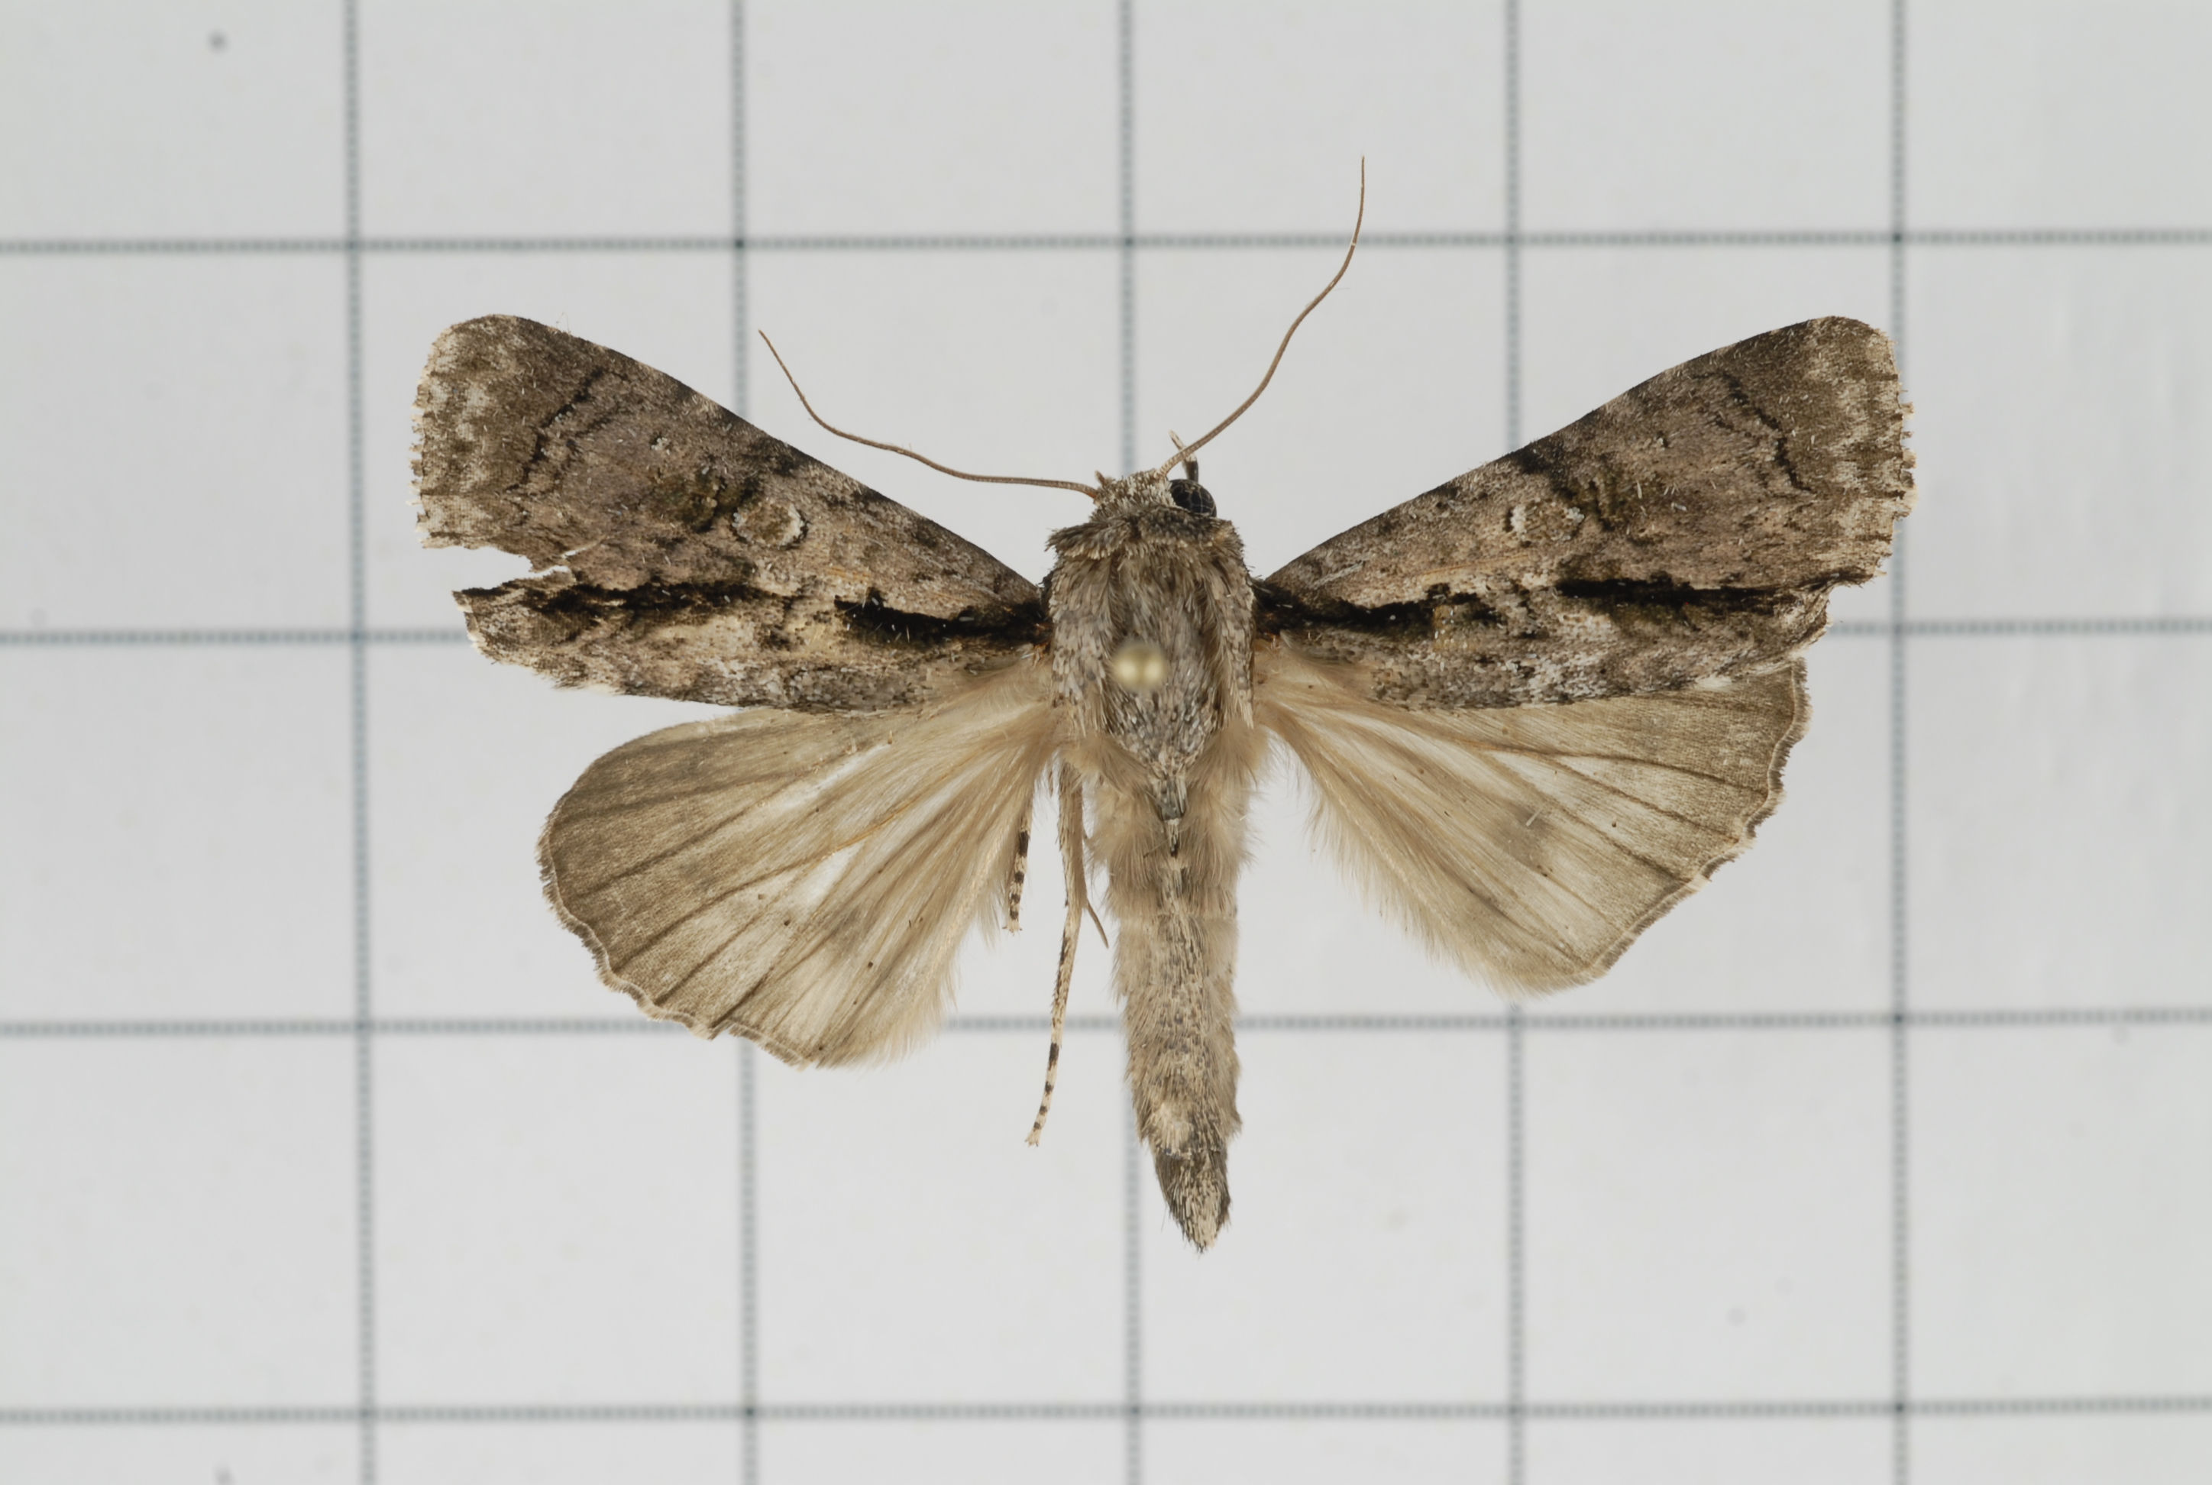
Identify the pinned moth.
Fascionycta fasciata
